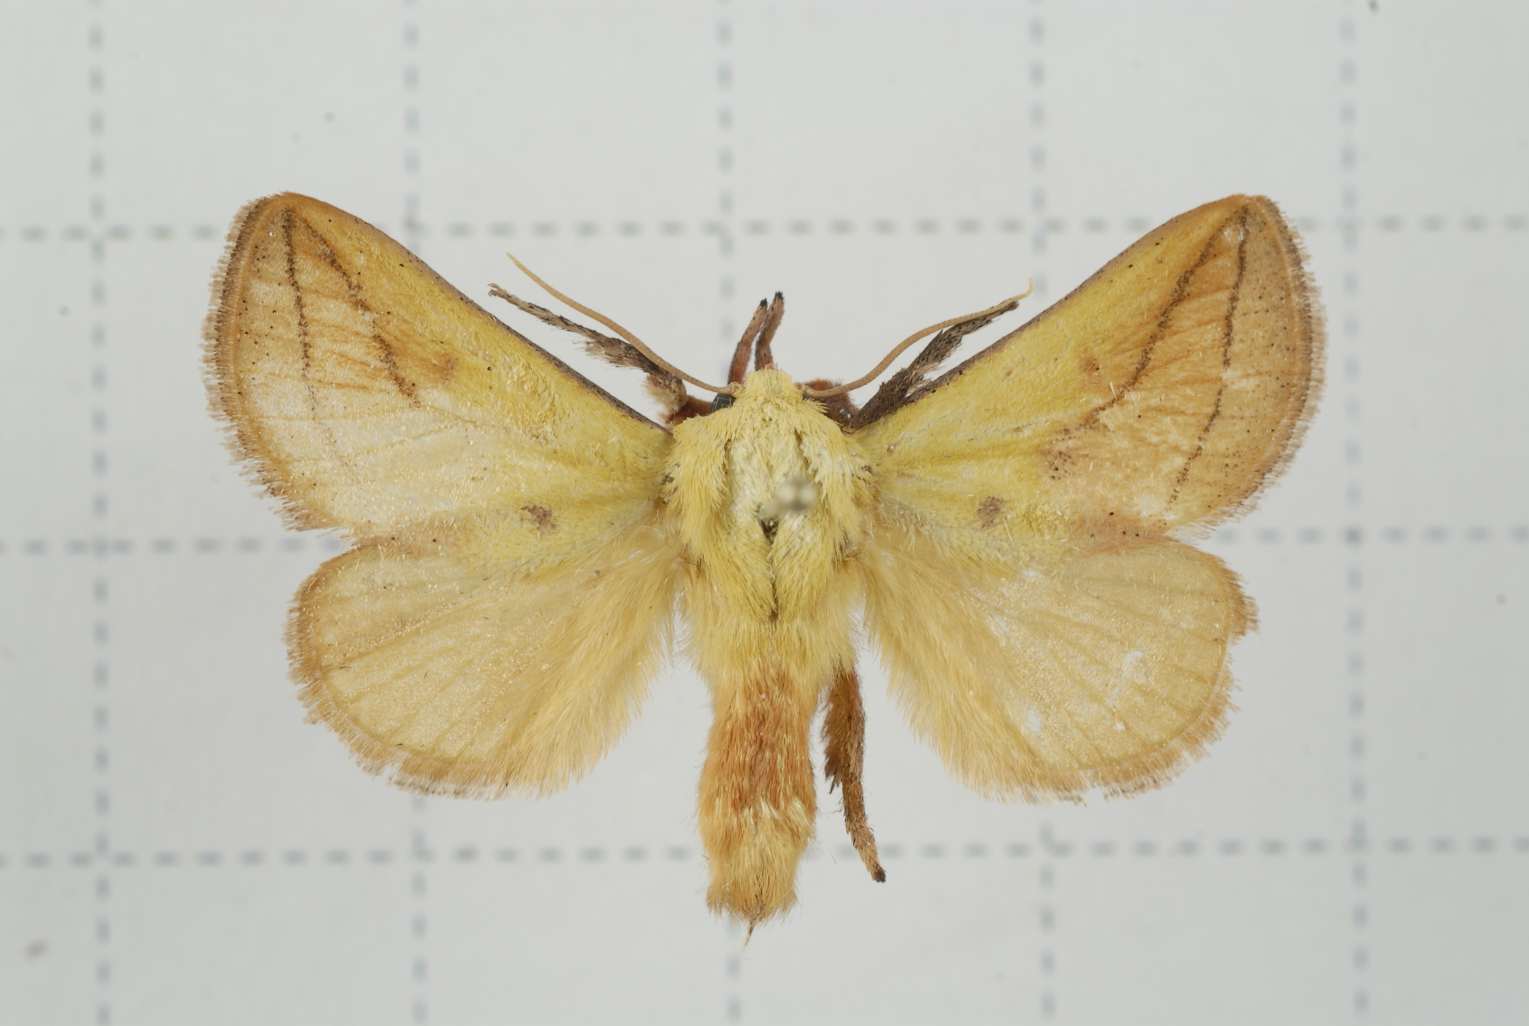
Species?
Monema rubriceps
